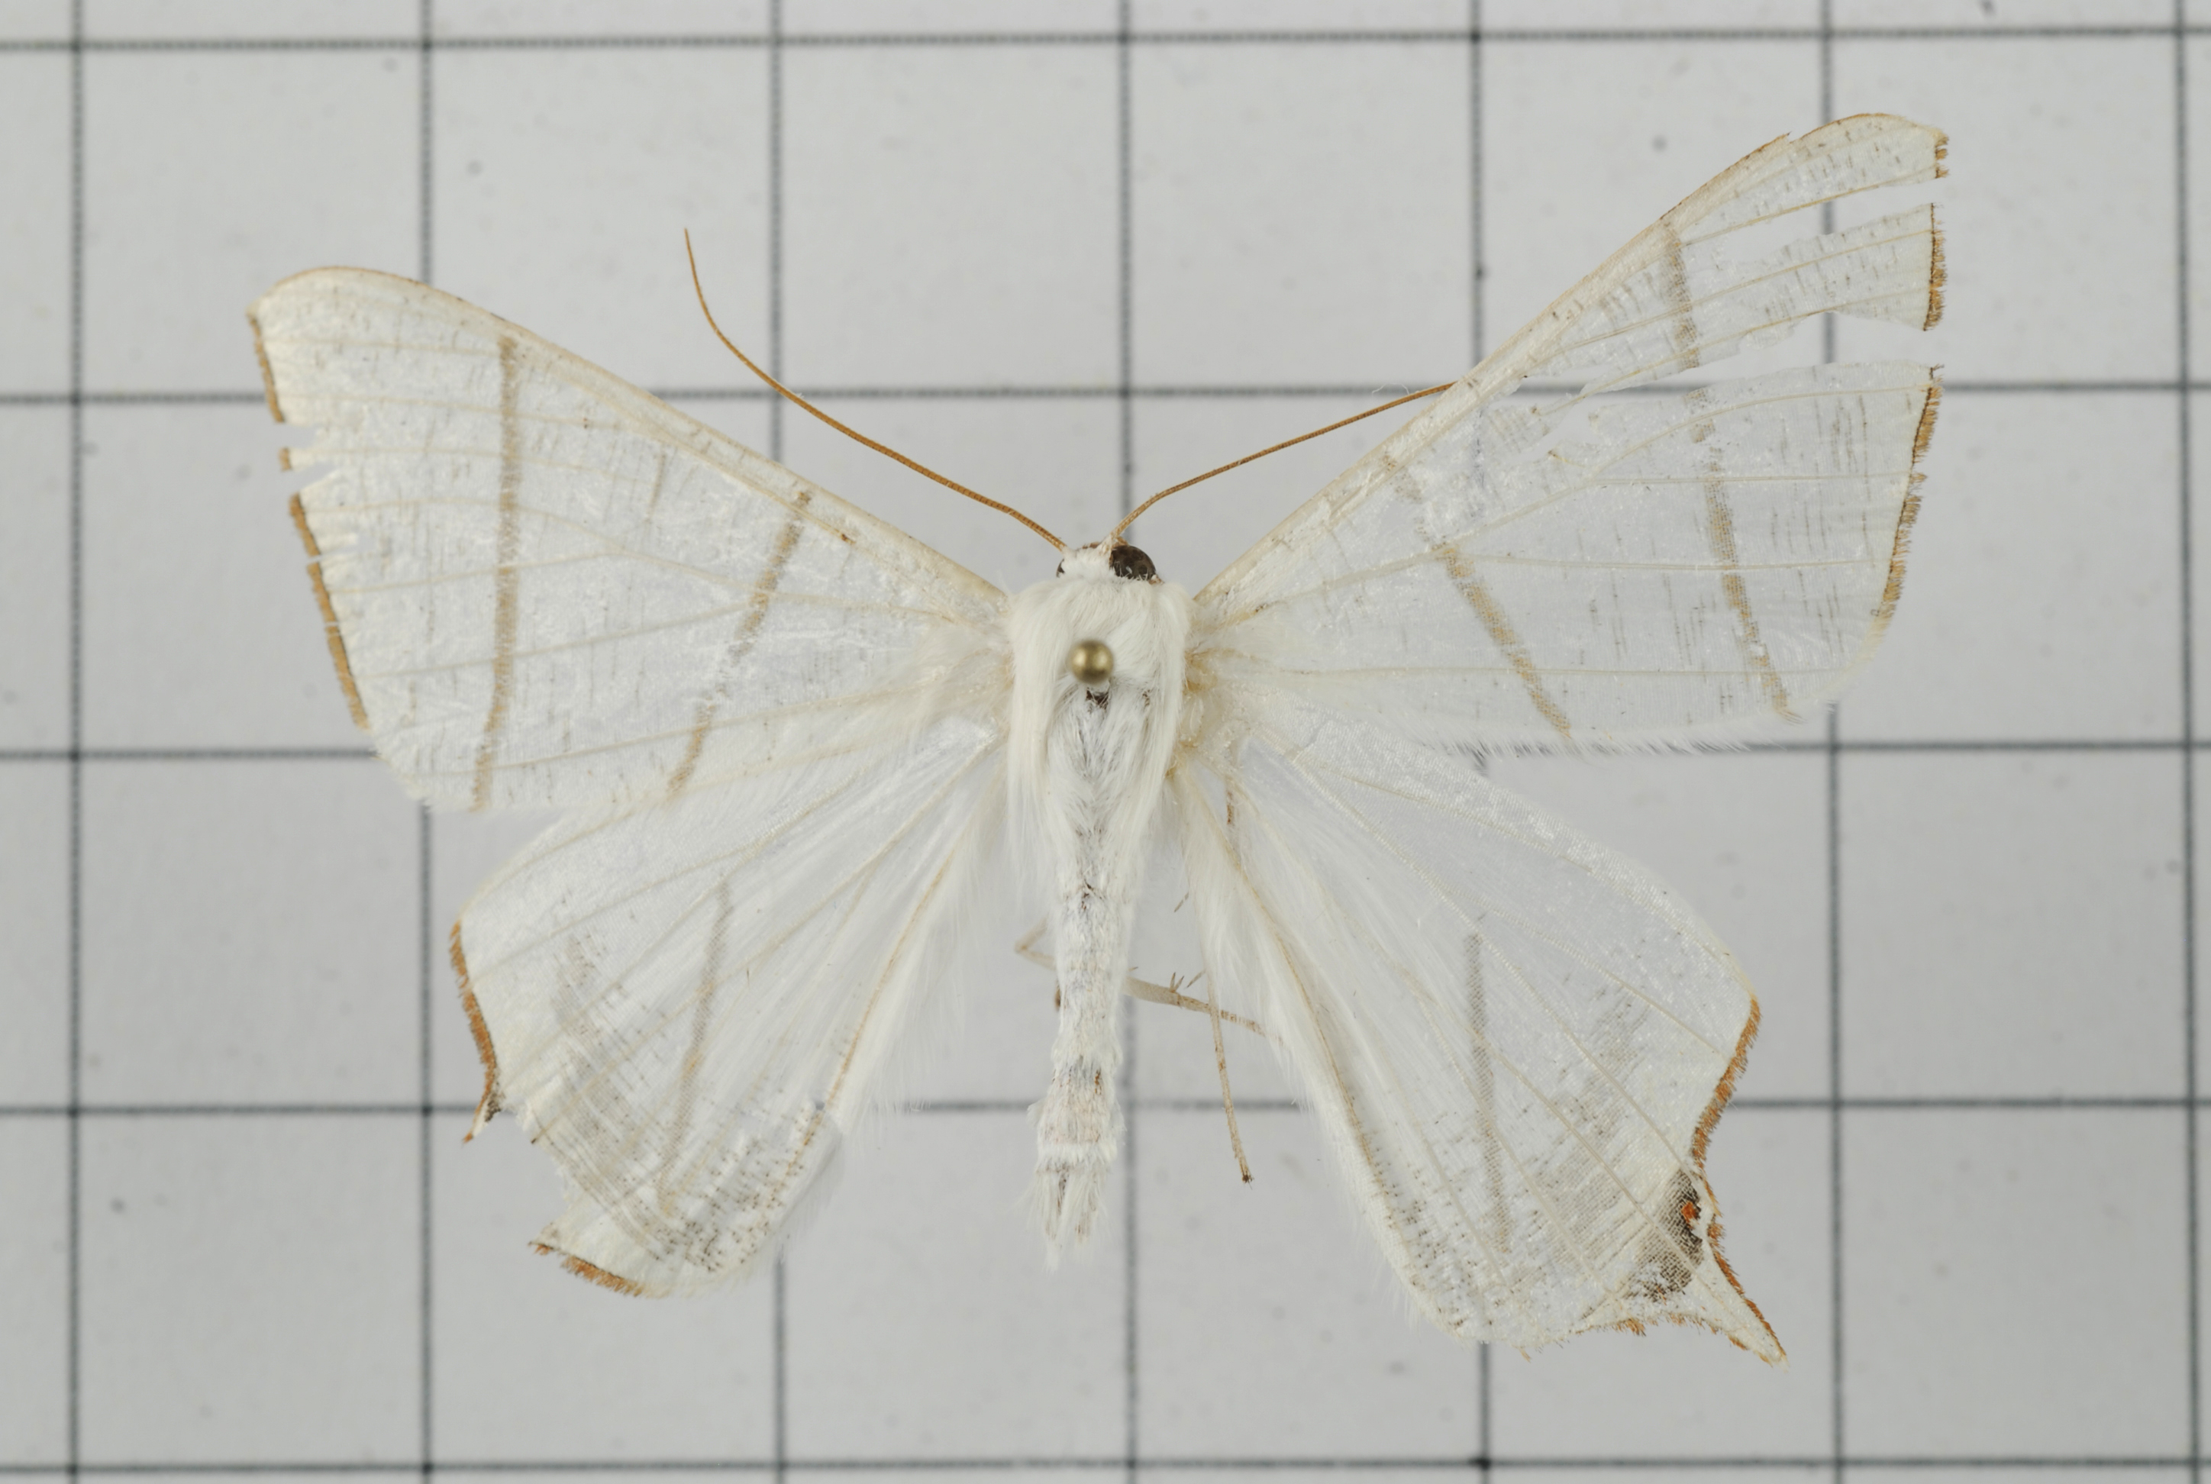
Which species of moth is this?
Ourapteryx changi
